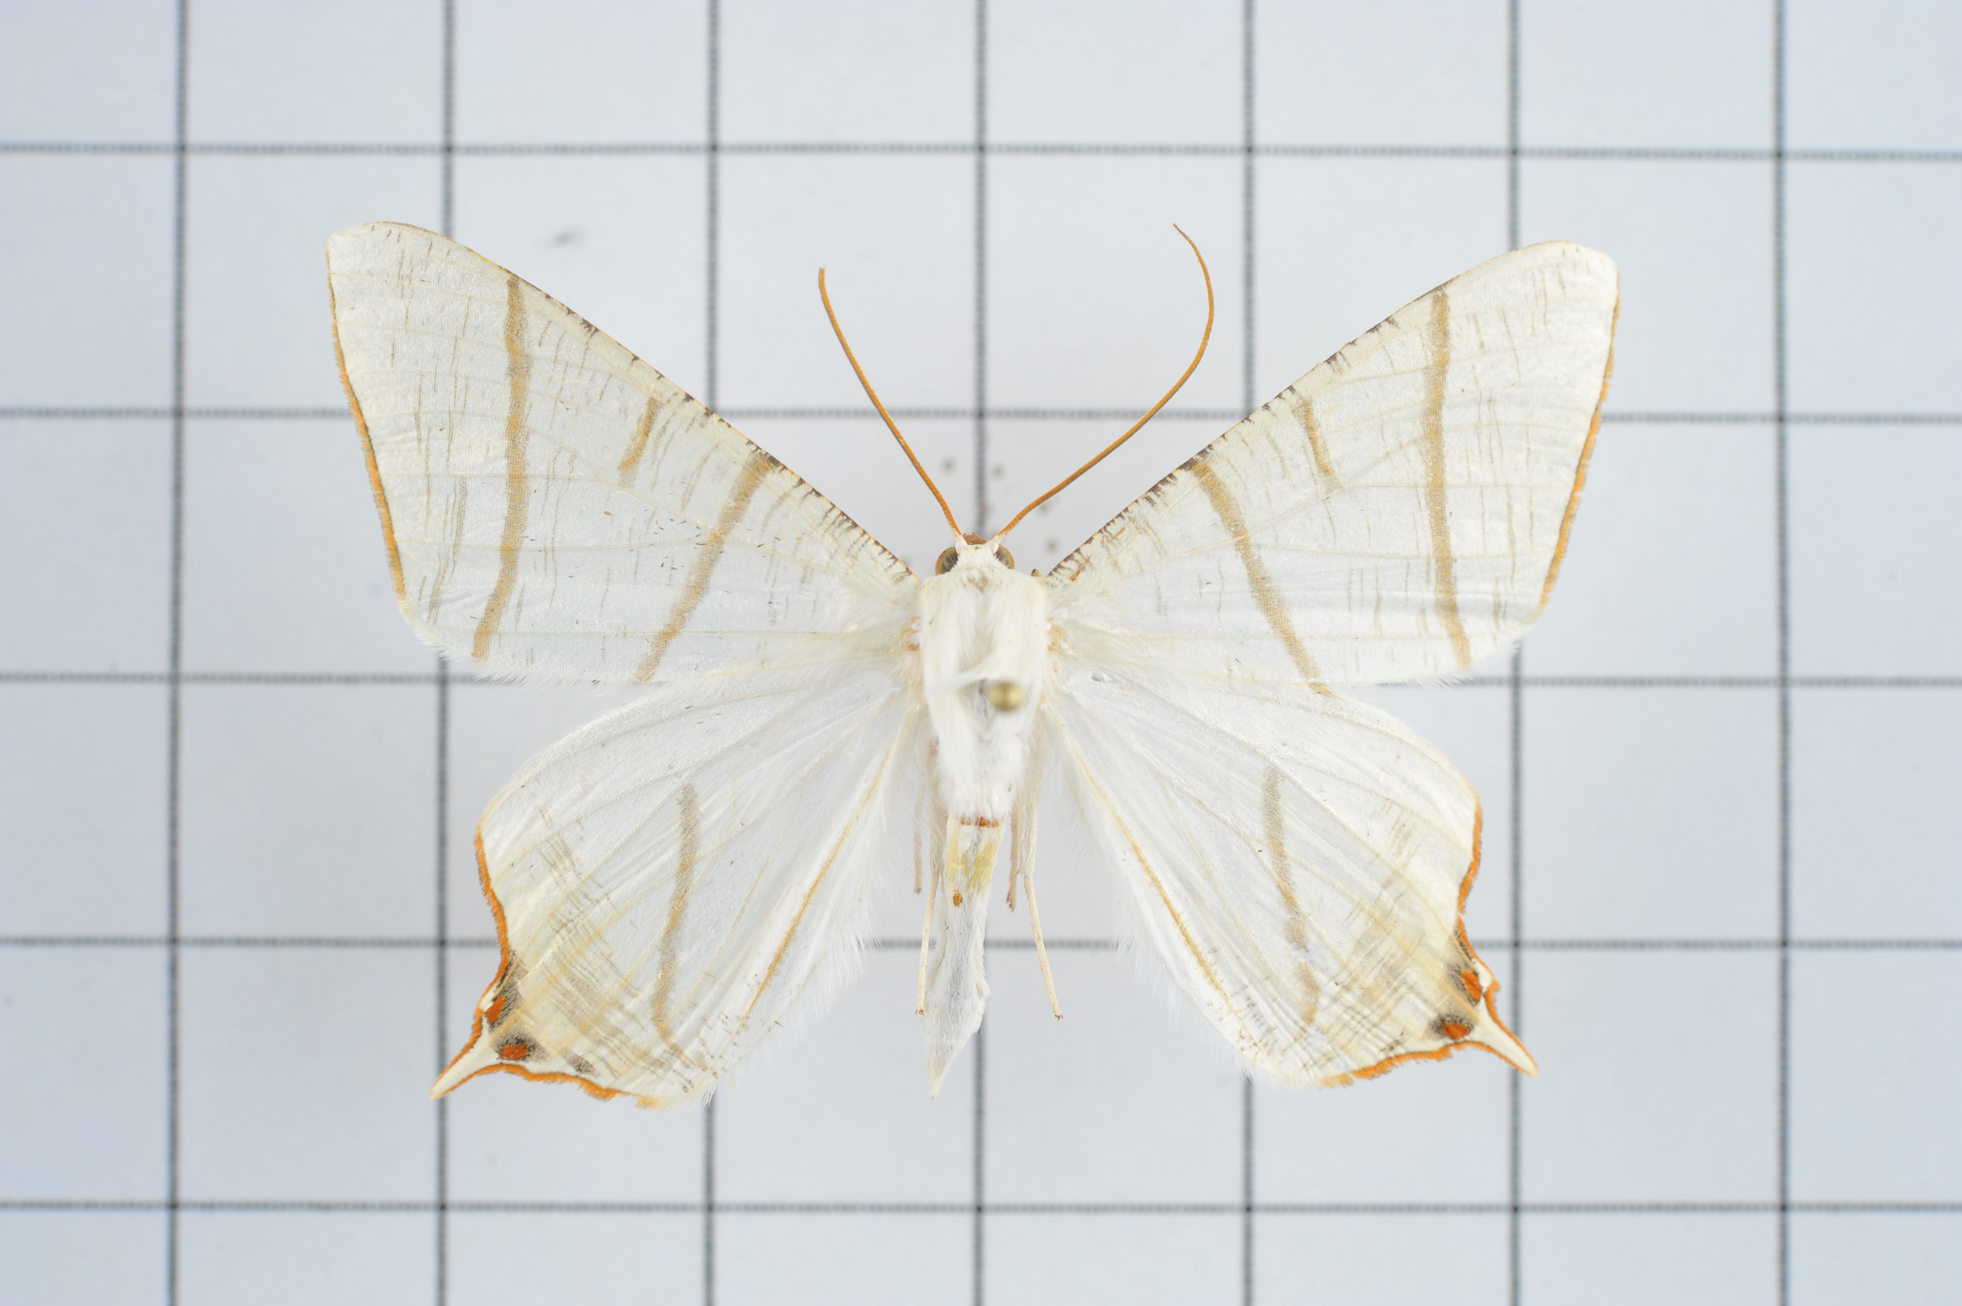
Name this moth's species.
Ourapteryx yerburii virescens
